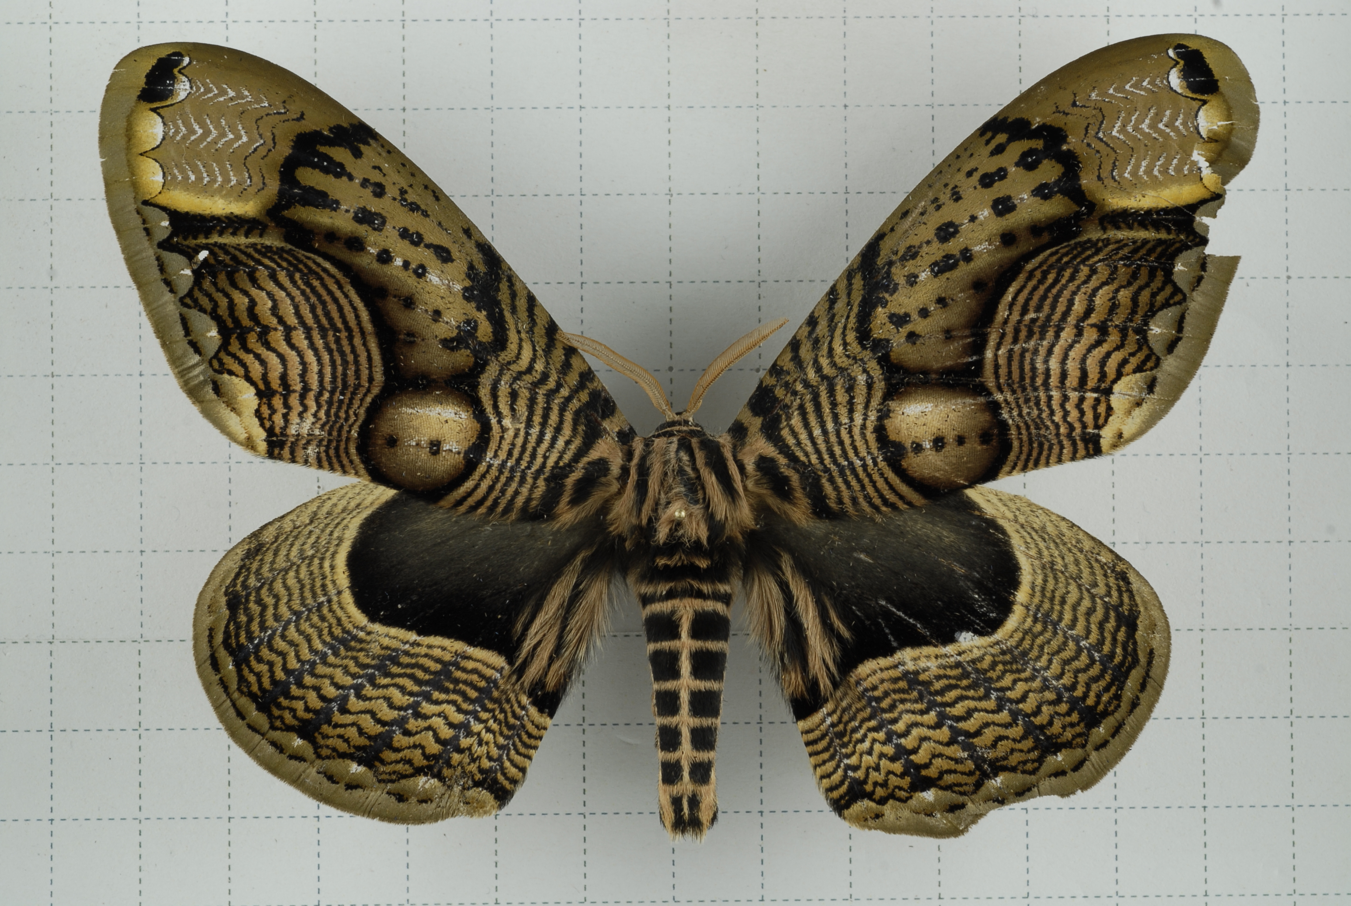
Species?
Brahmaea wallichii insulata
